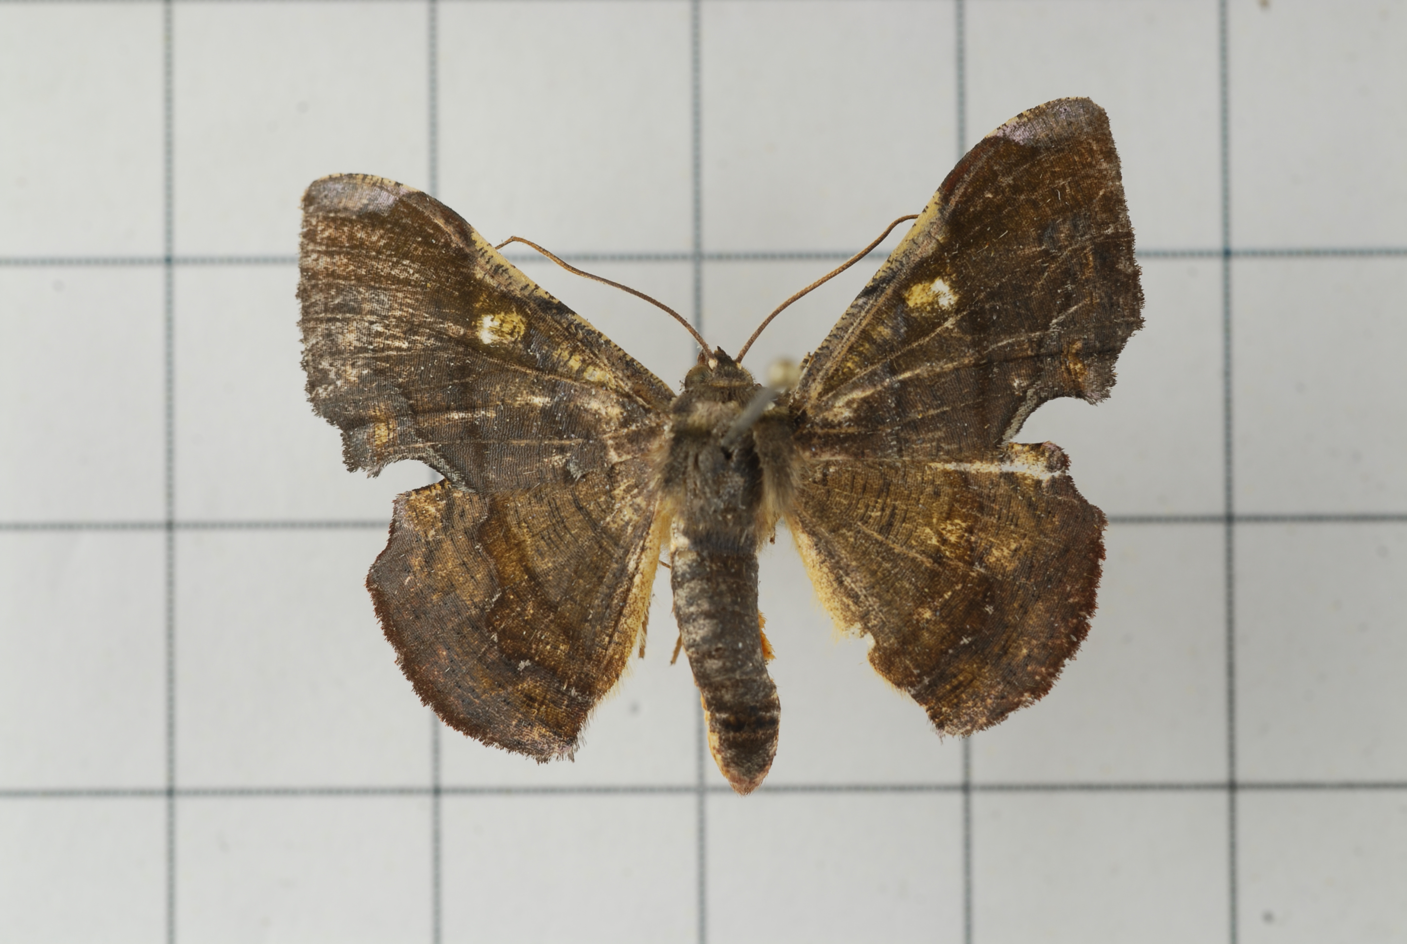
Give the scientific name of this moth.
Fascellina chromataria
